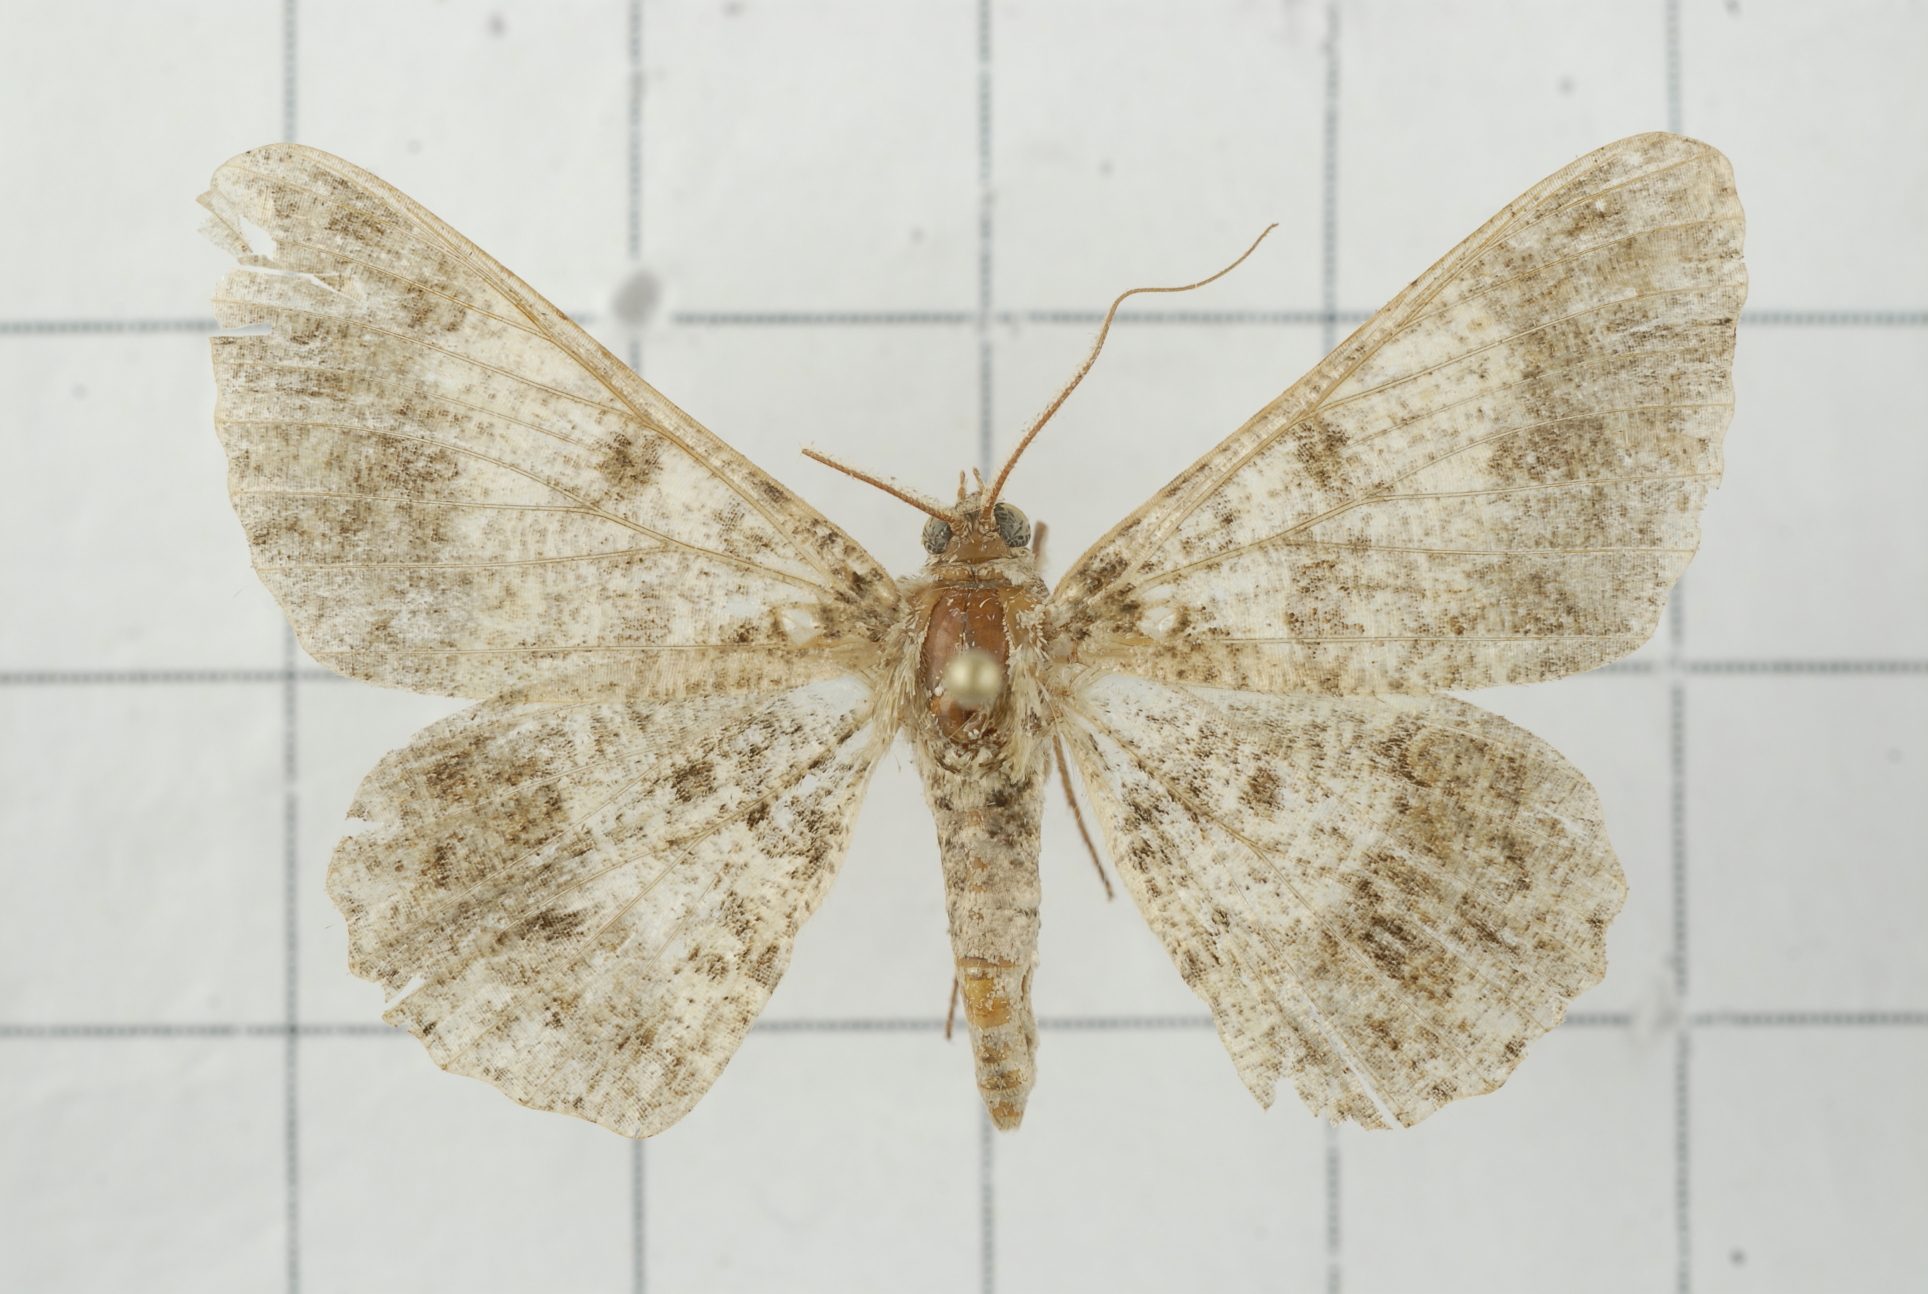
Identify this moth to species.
Racotis boarmiaria
